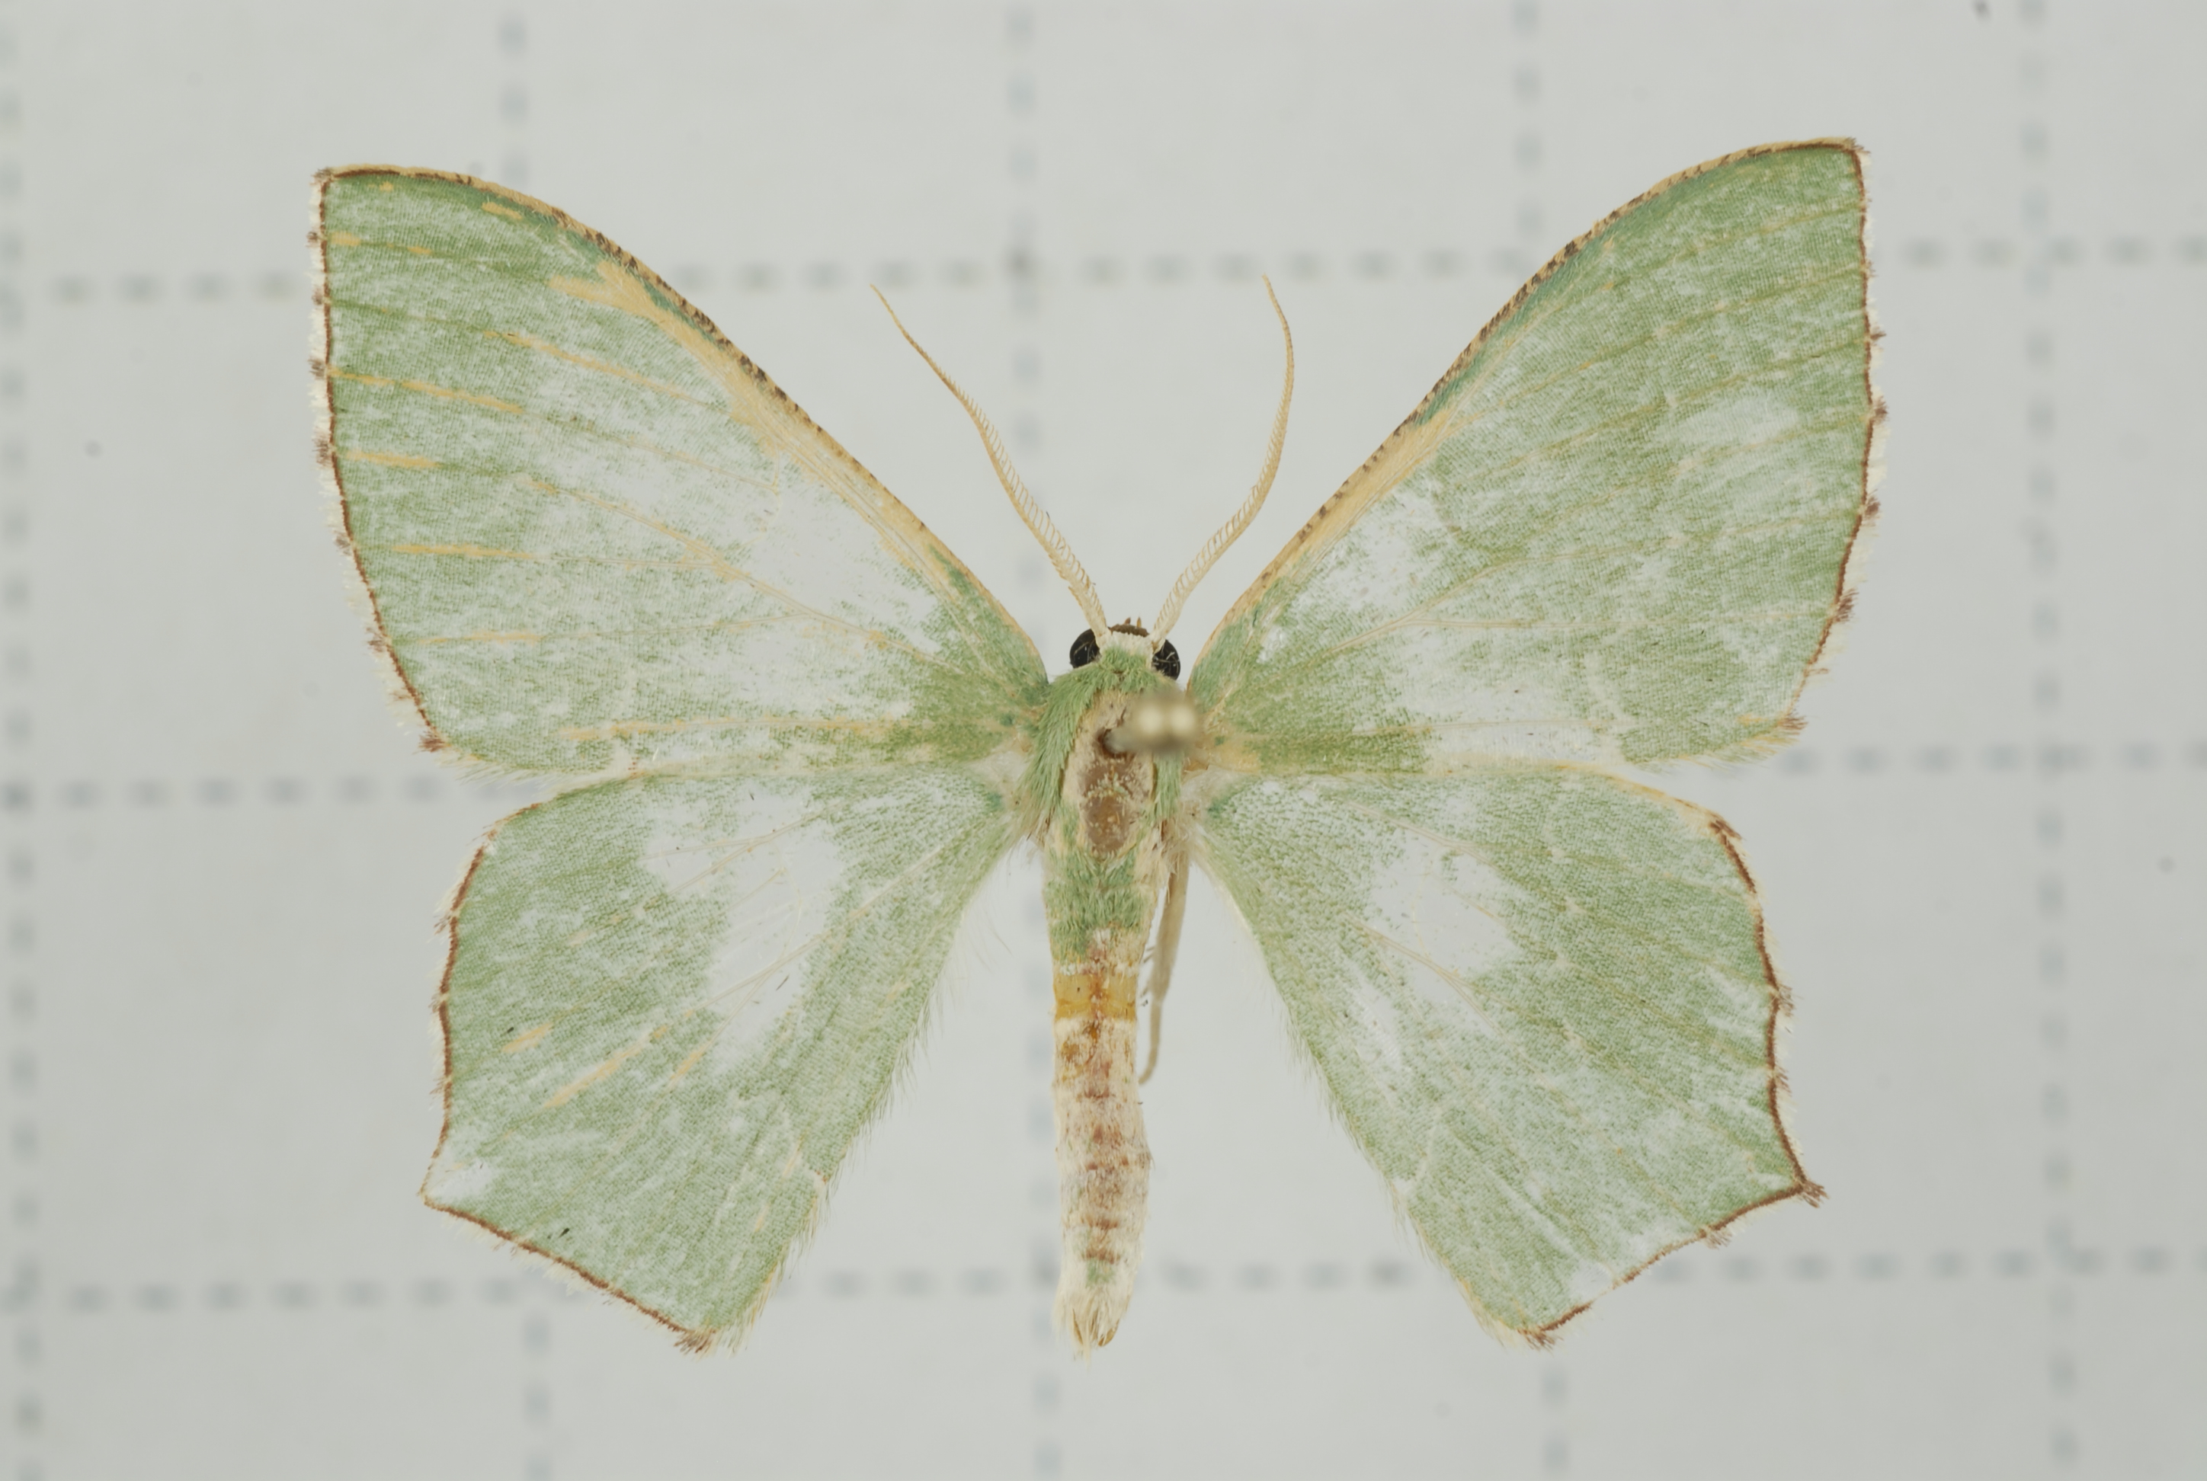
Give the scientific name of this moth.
Hemistola simplex
